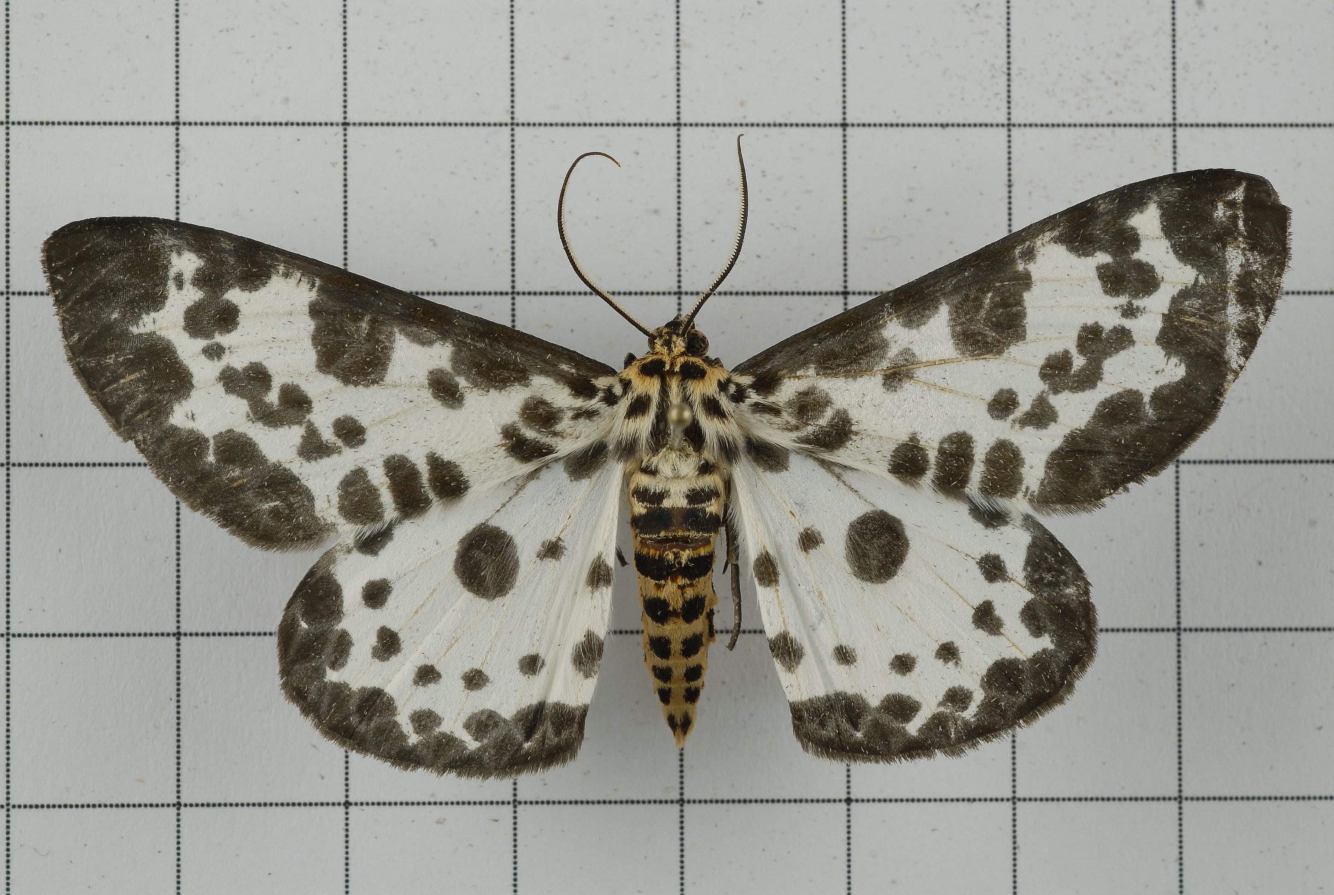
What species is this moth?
Parapercnia giraffata
